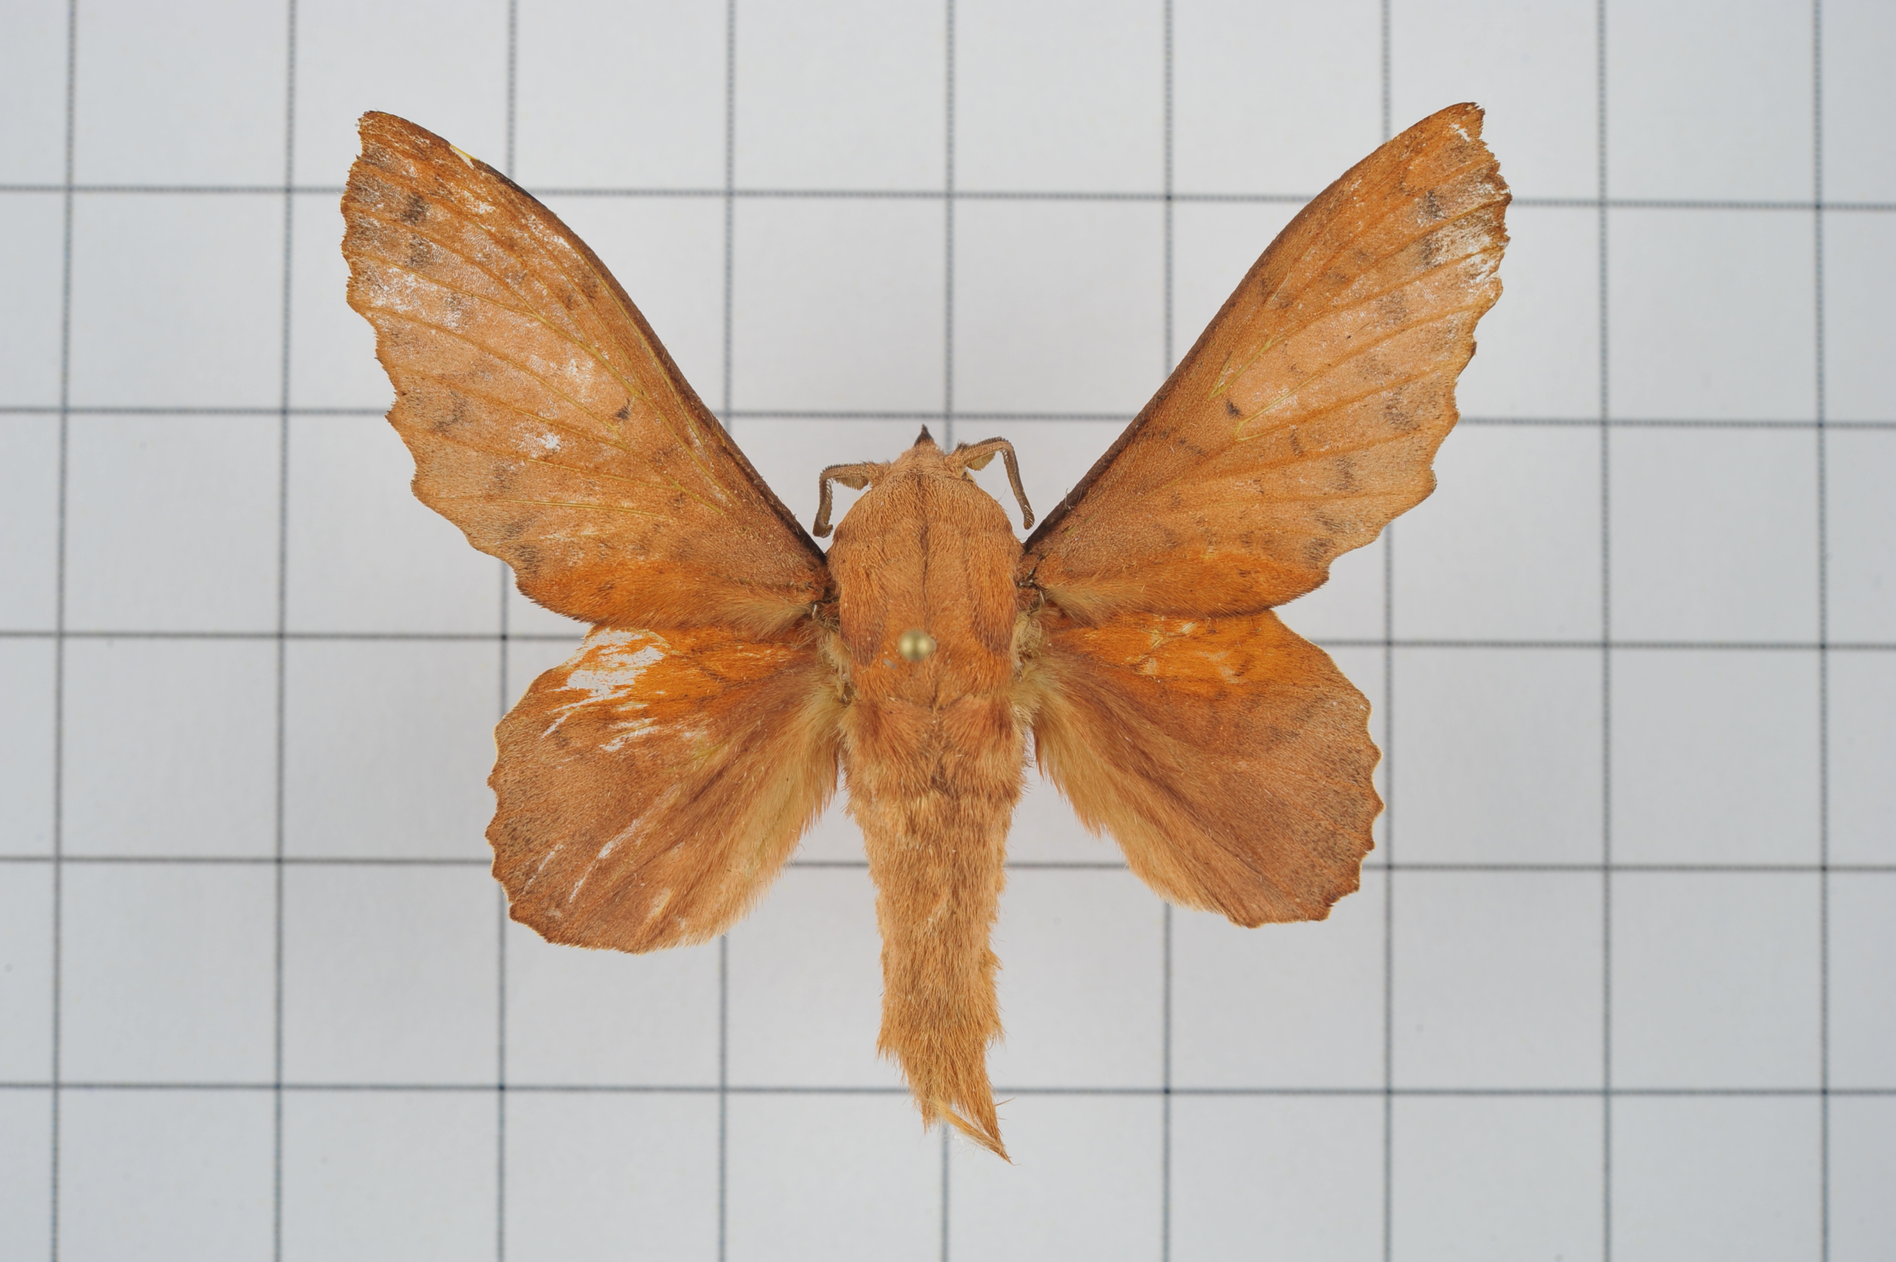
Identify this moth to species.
Gastropacha horishana horishana
